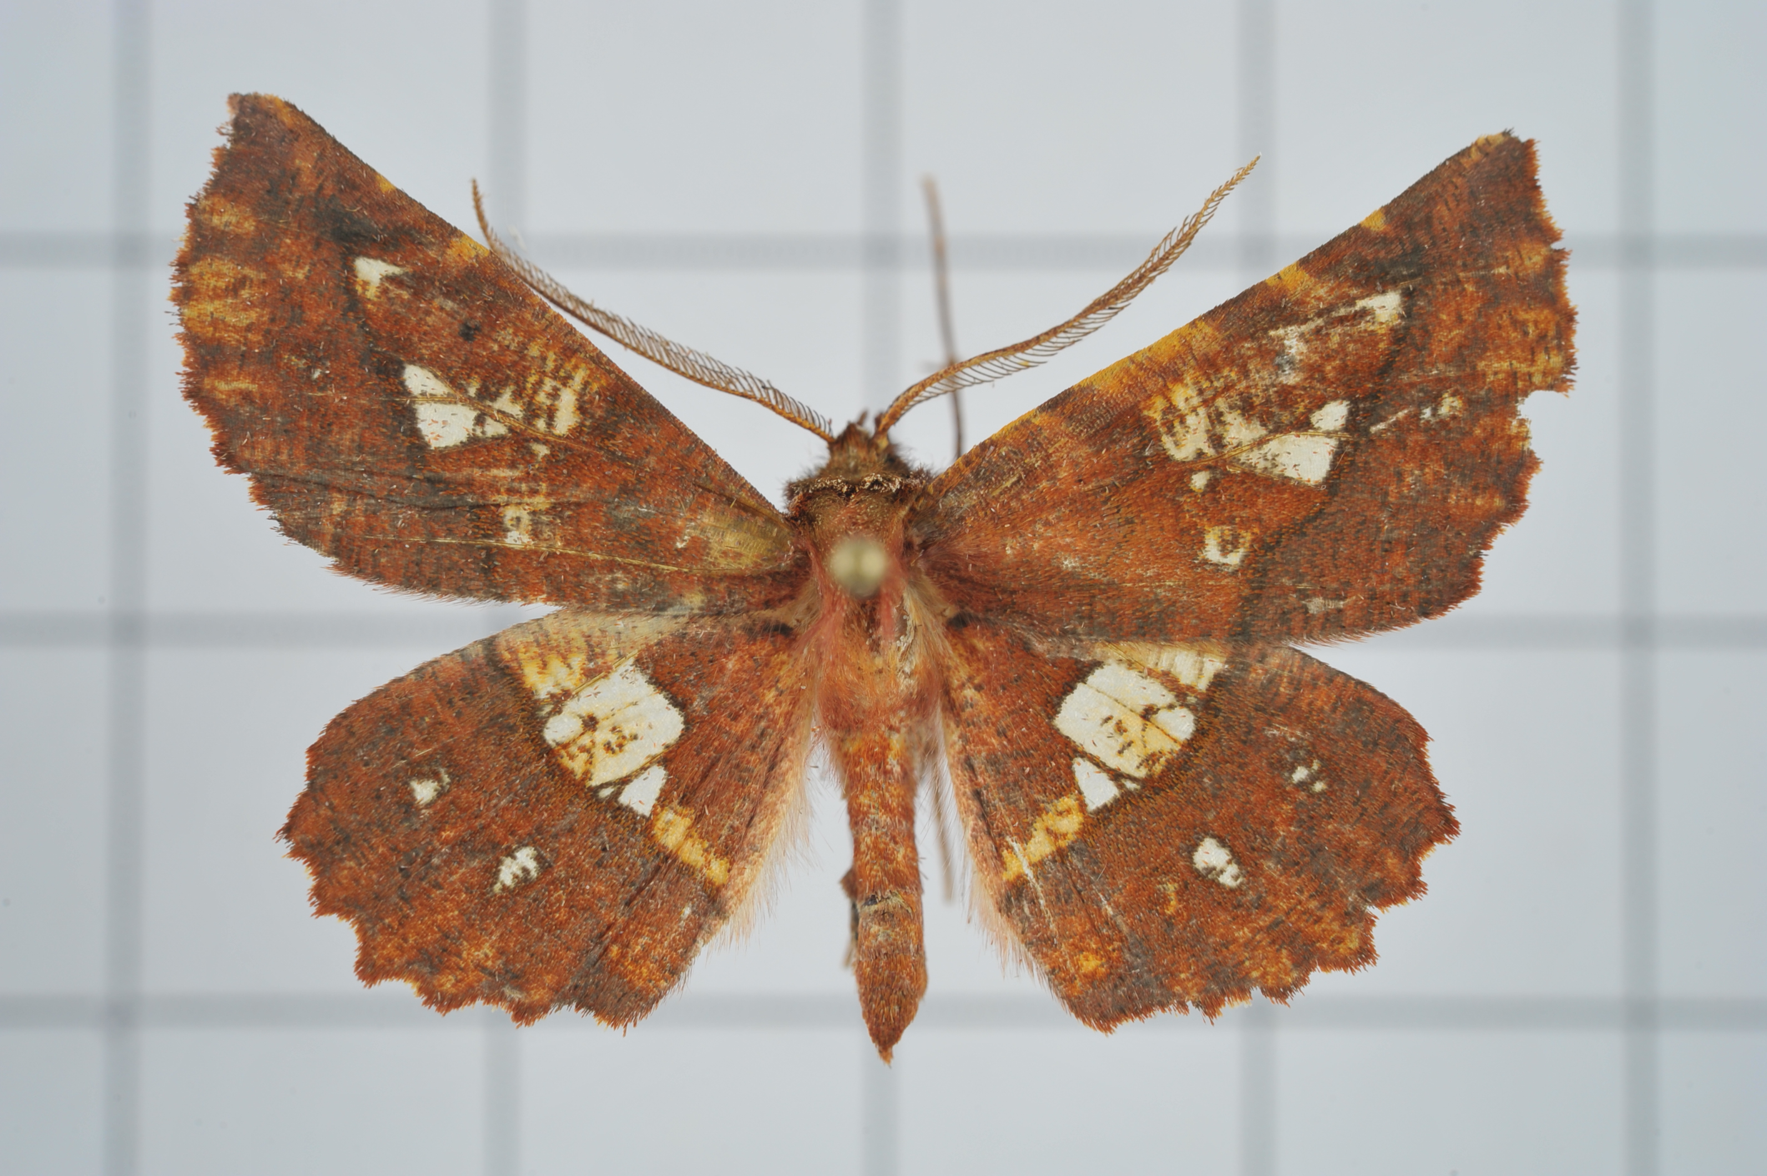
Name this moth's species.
Garaeus specularis specularis
